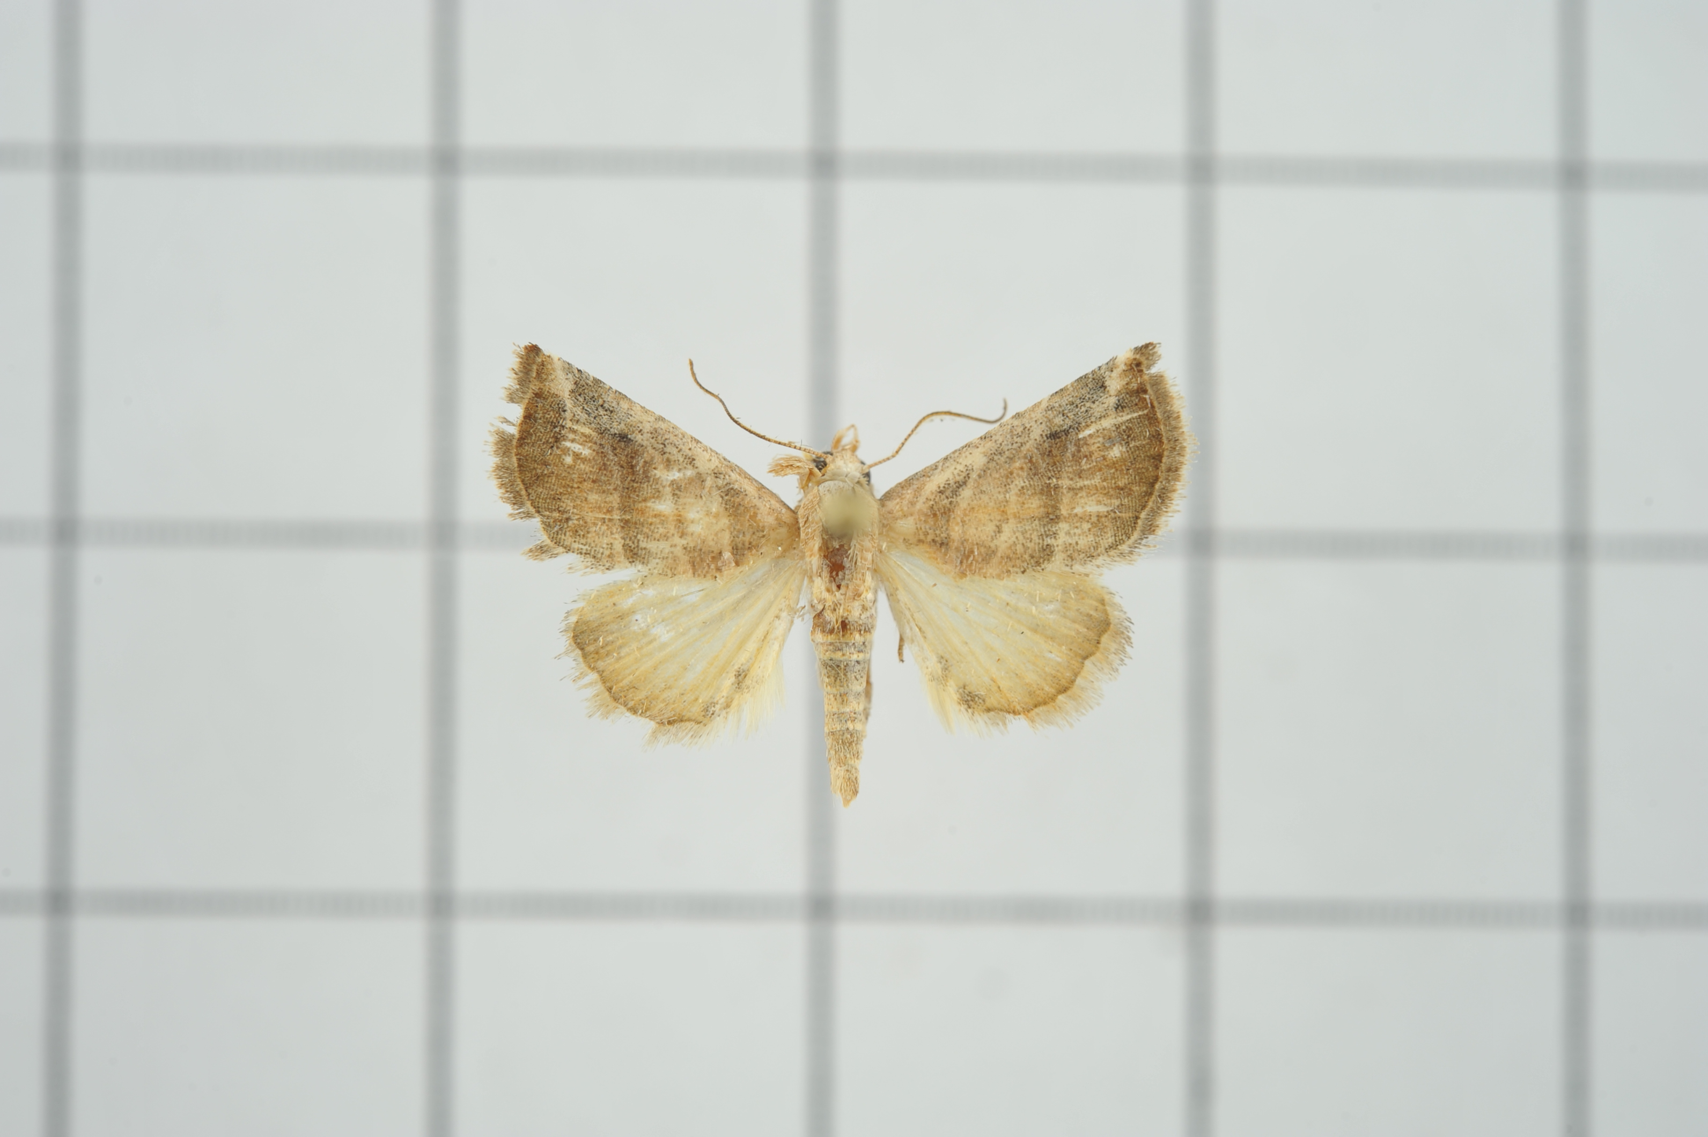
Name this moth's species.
Eublemma baccalix
